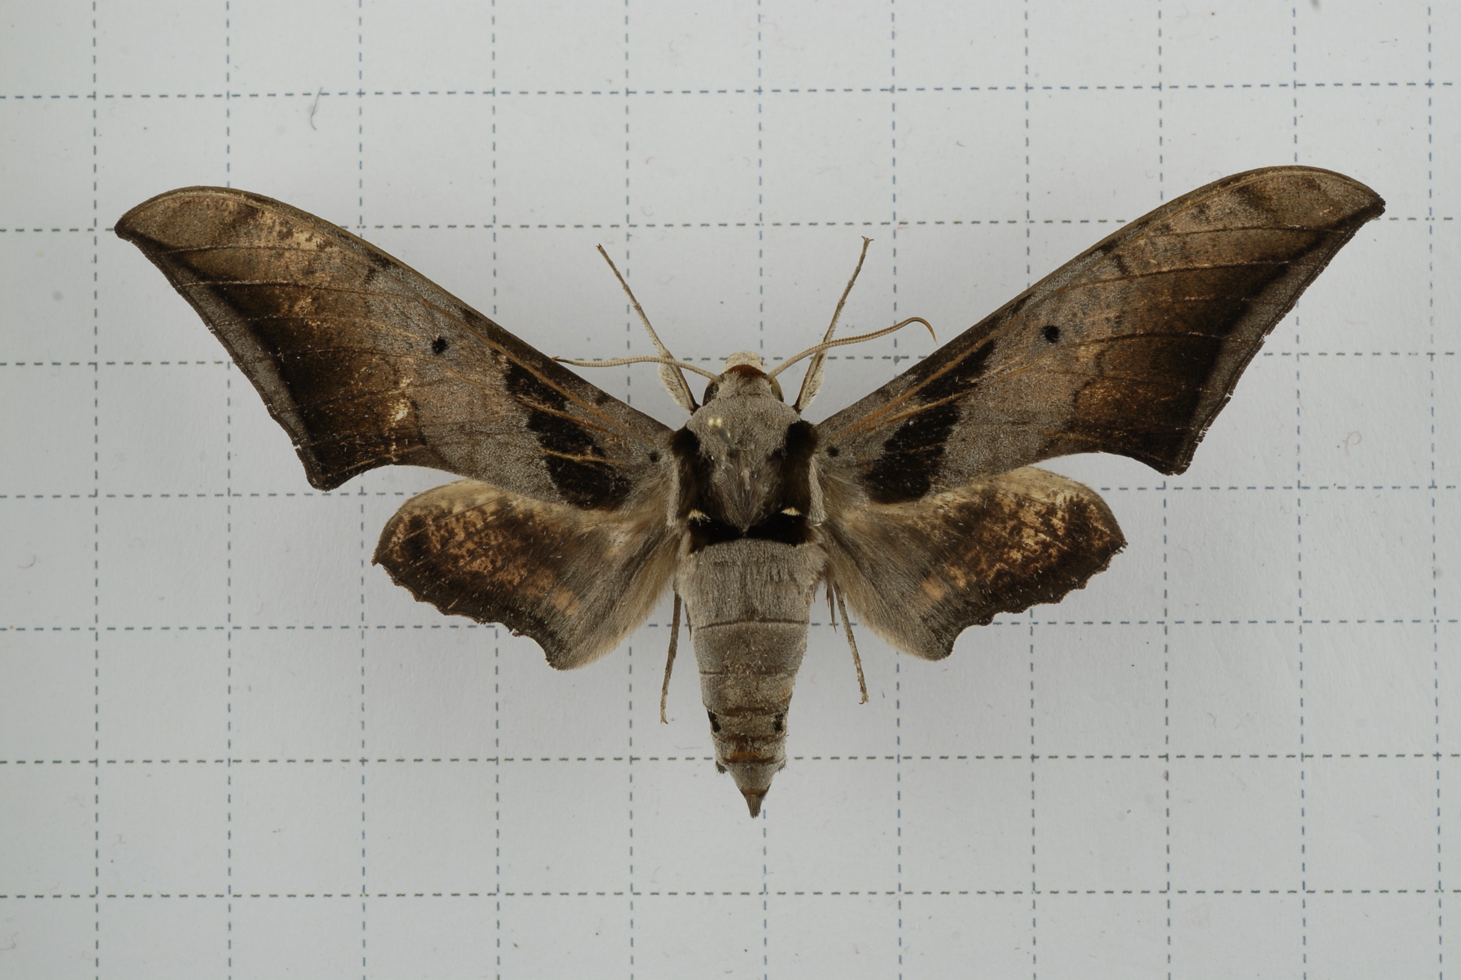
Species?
Ambulyx japonica angustifasciata
